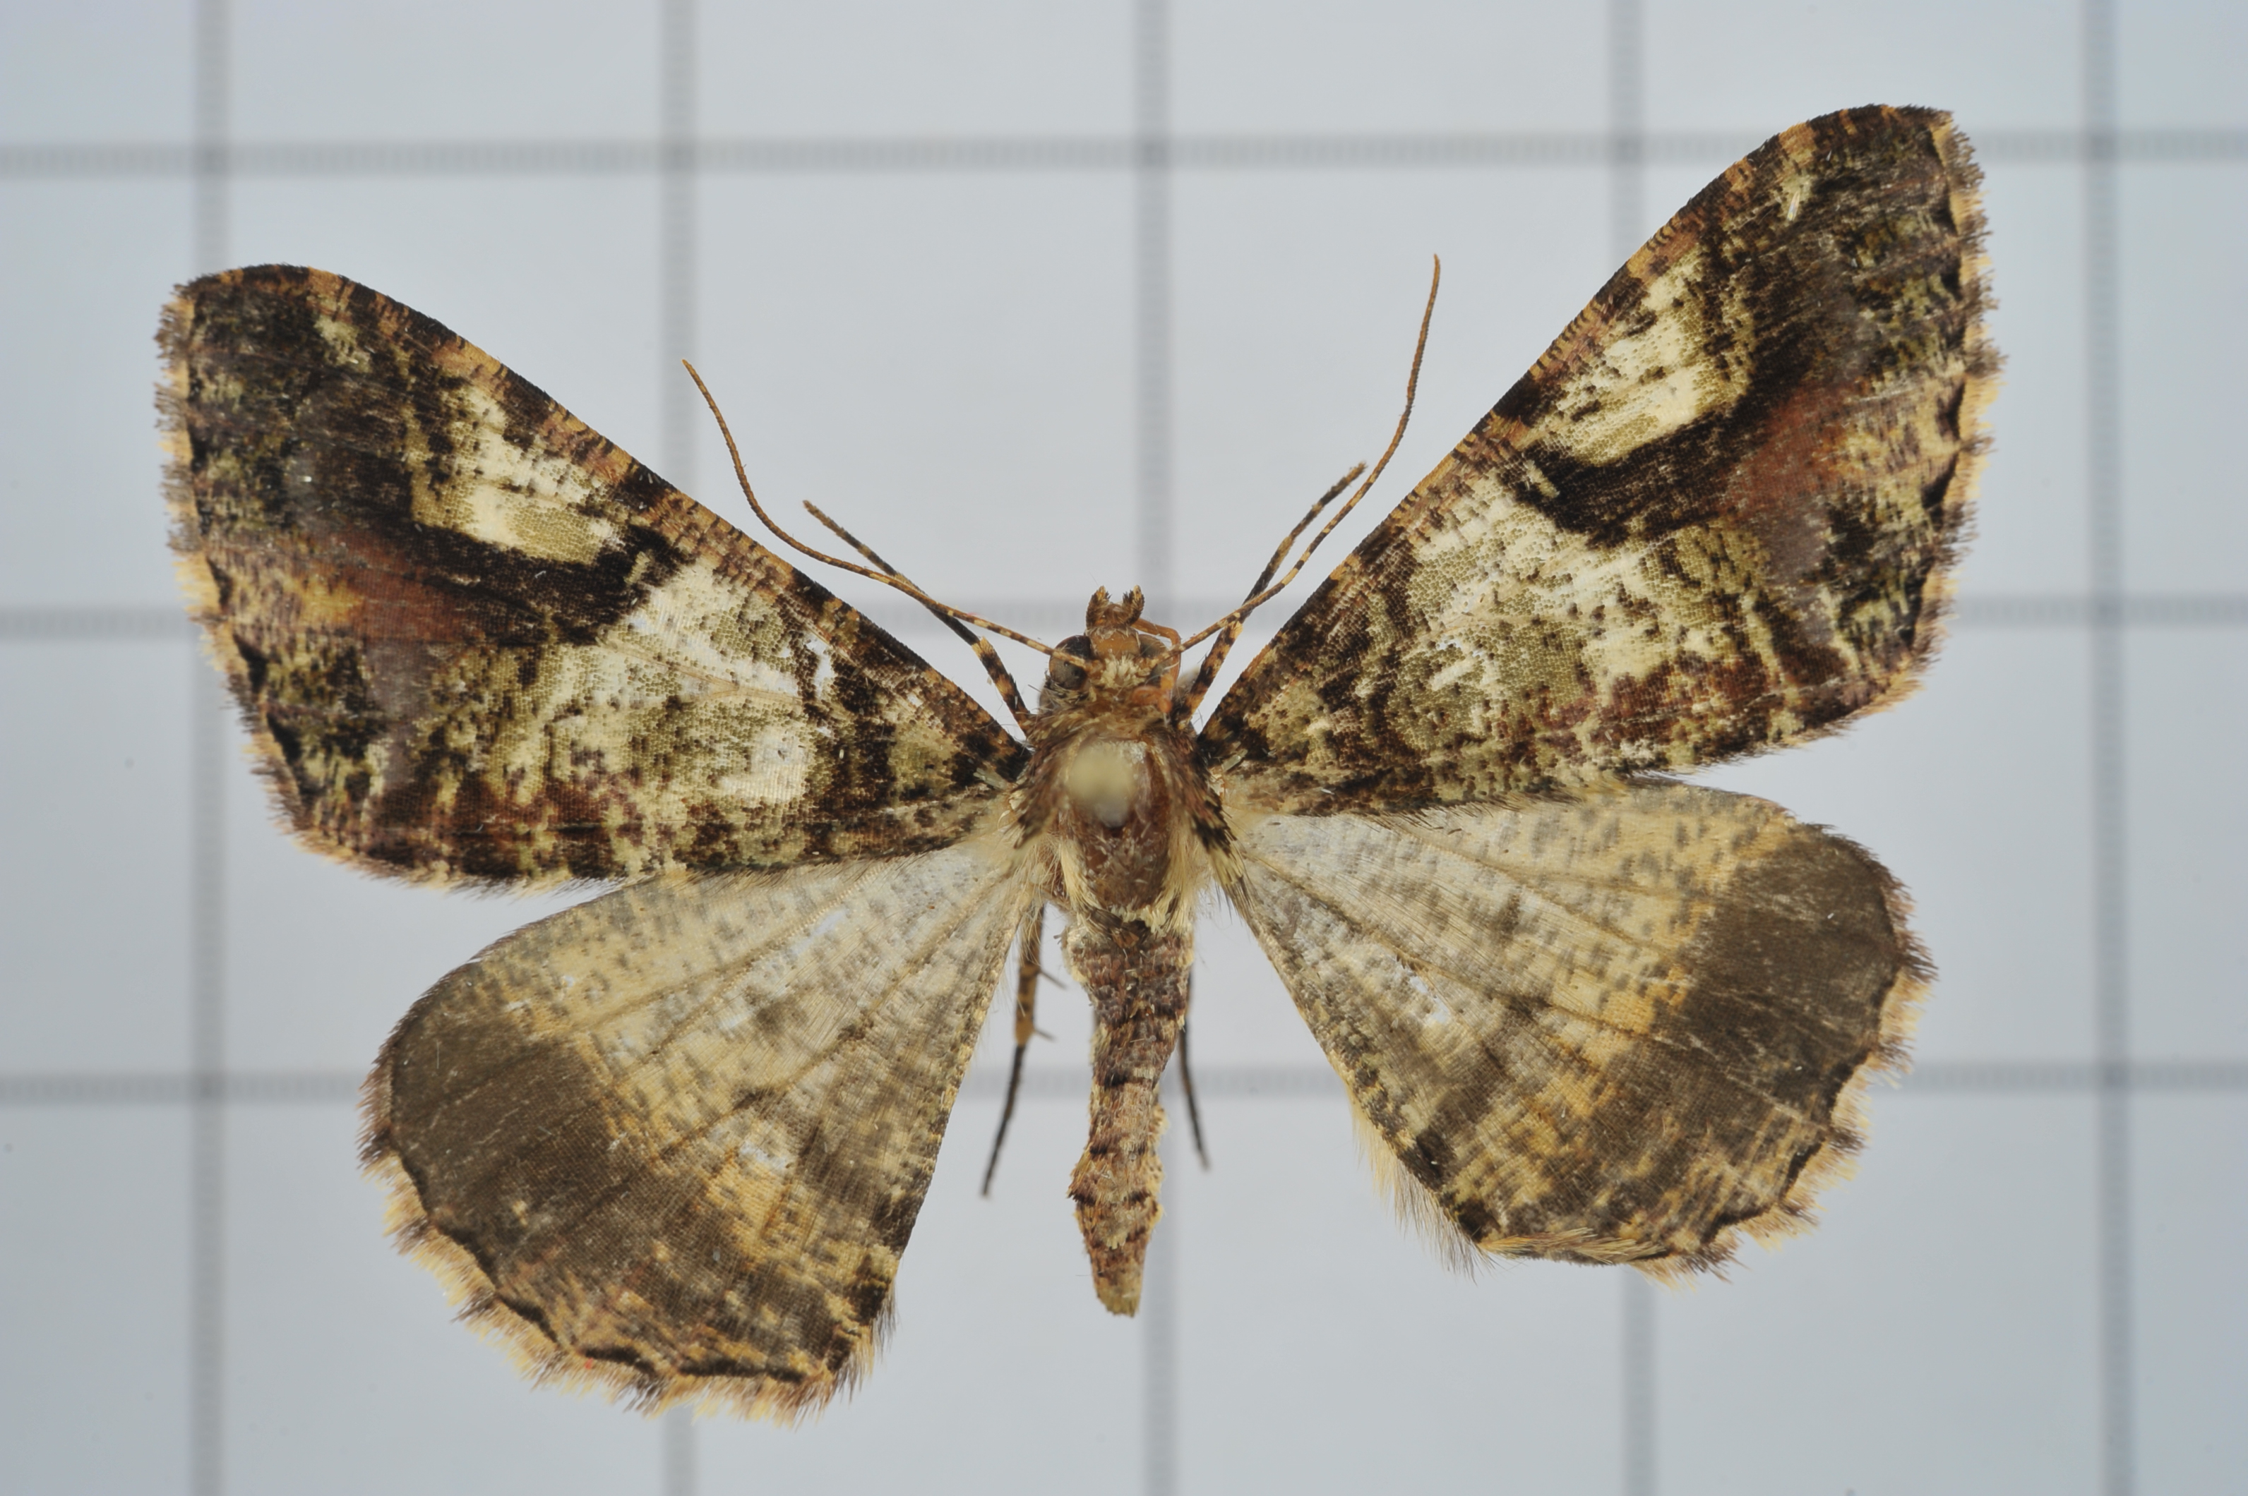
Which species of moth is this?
Gasterocome pannosaria orta
